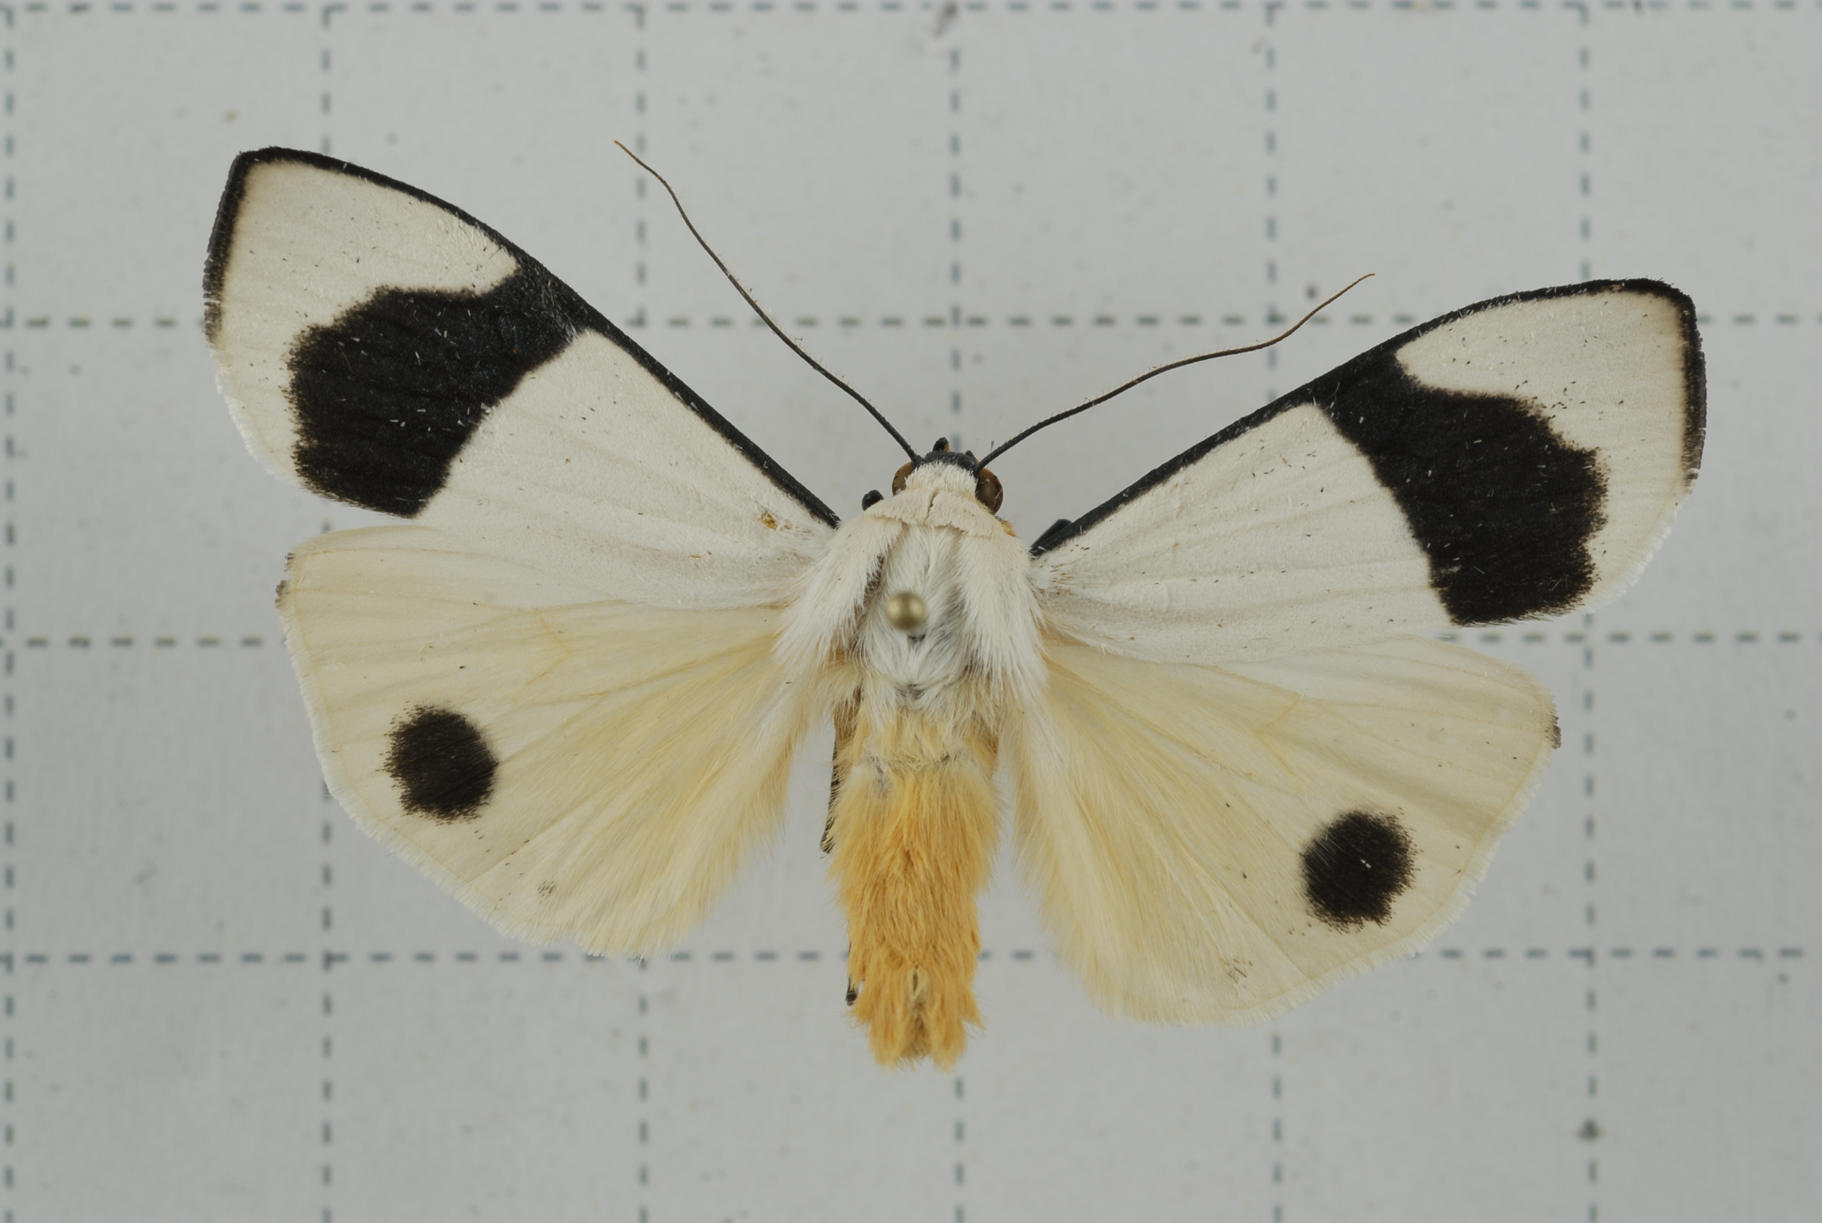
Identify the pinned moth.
Vamuna alboluteora
